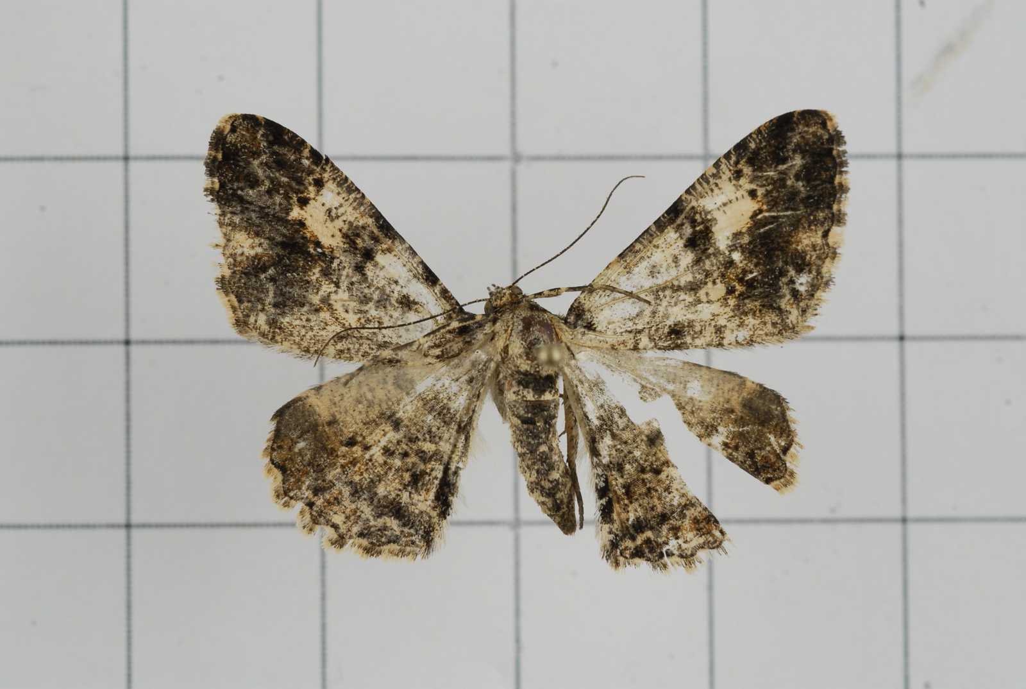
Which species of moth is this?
Alcis taiwanovariegata
